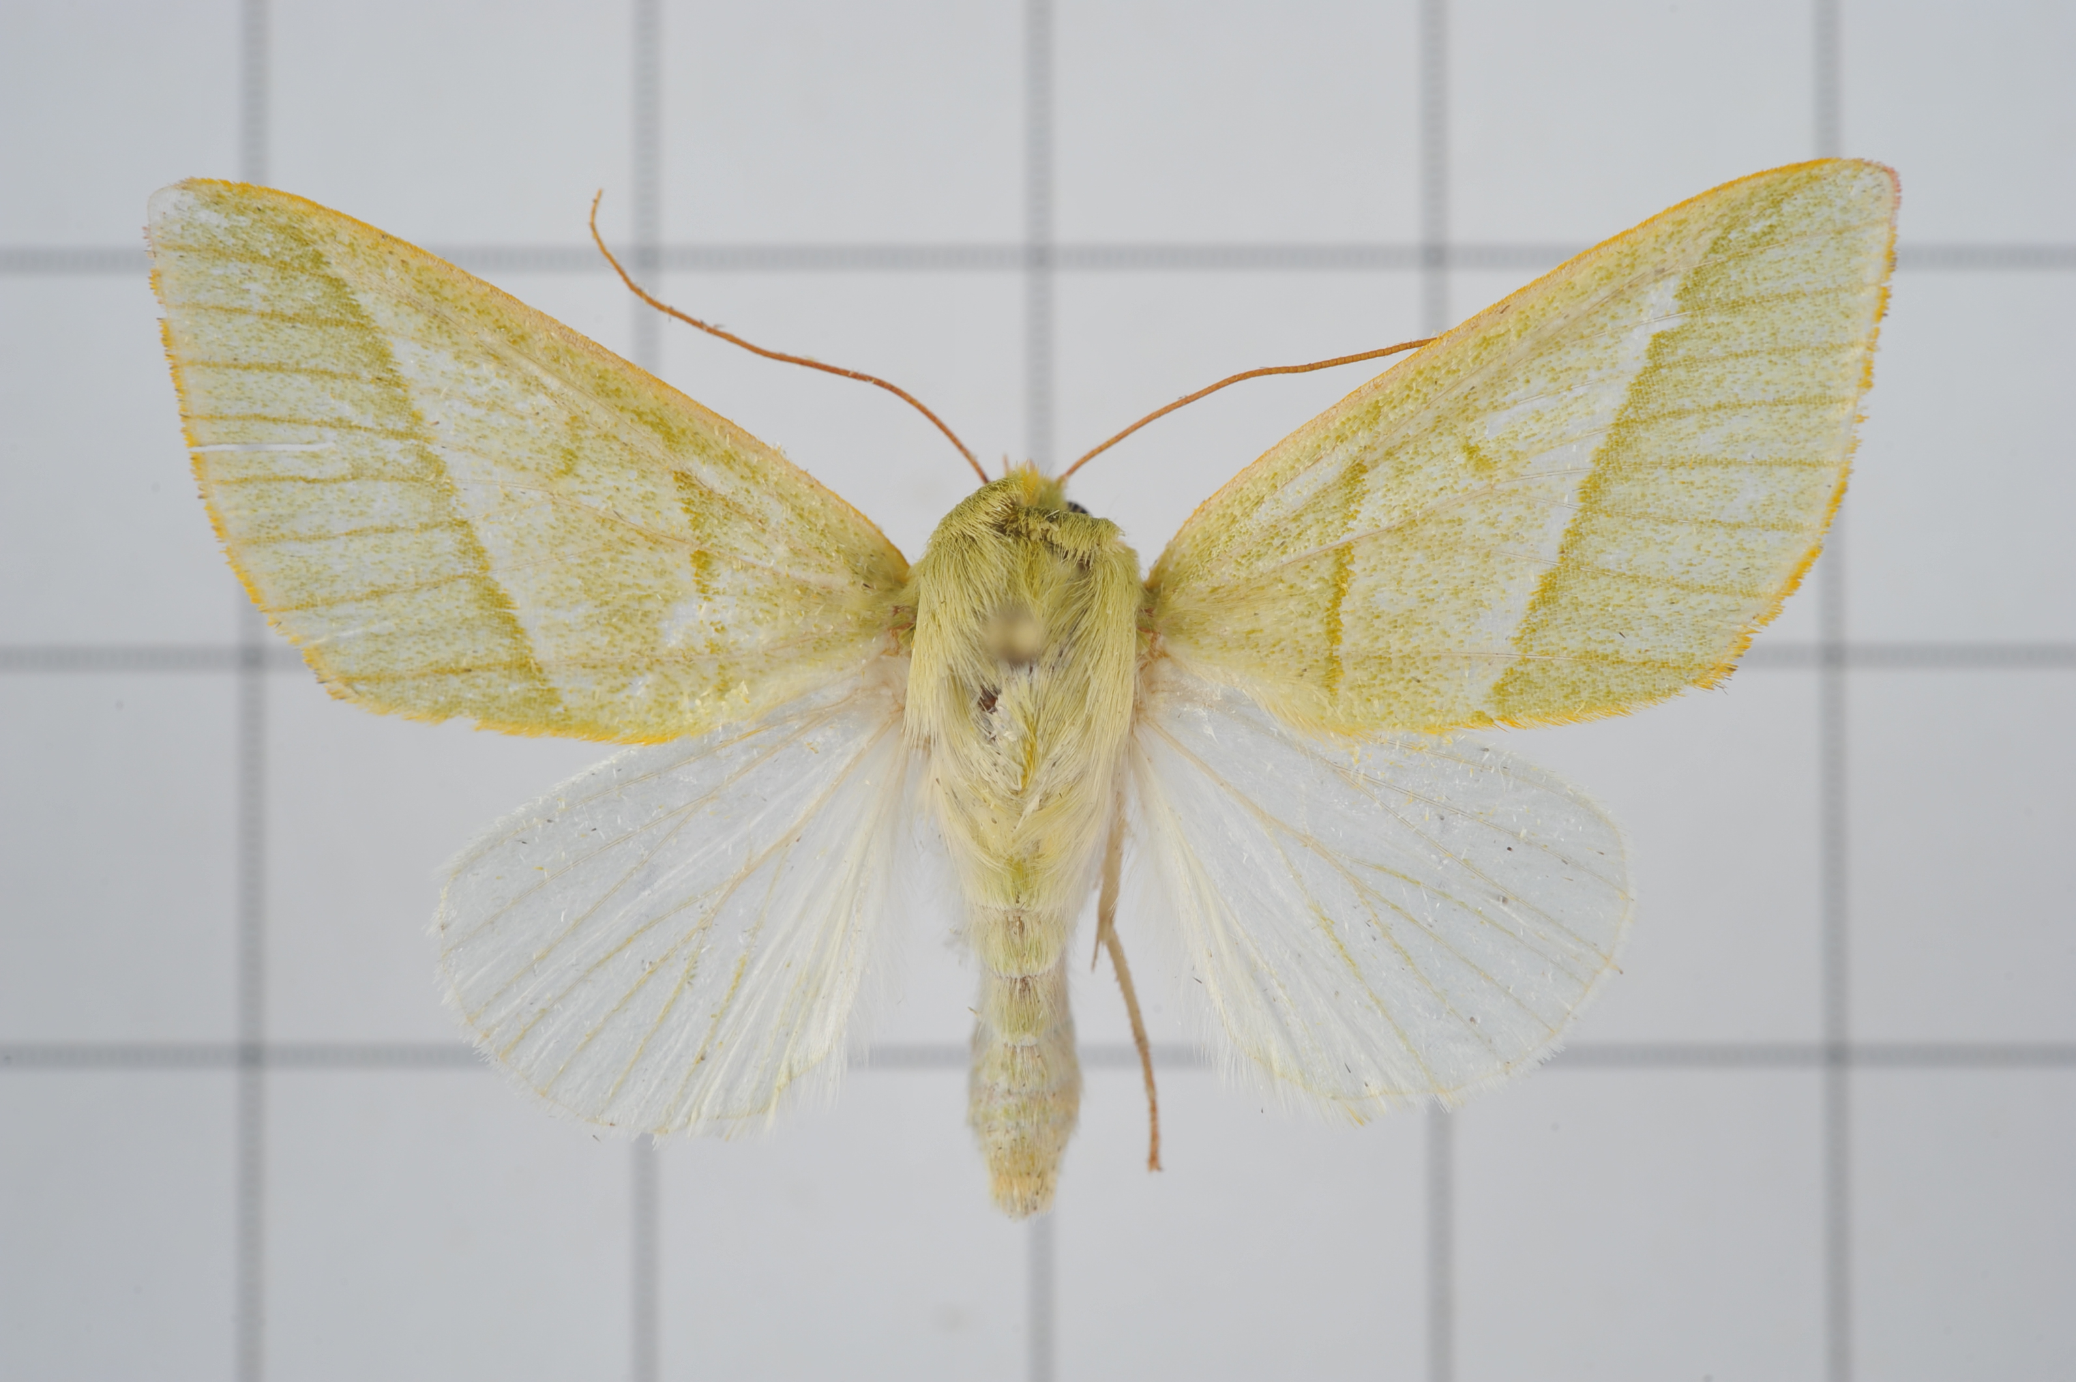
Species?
Hylophilodes rara
